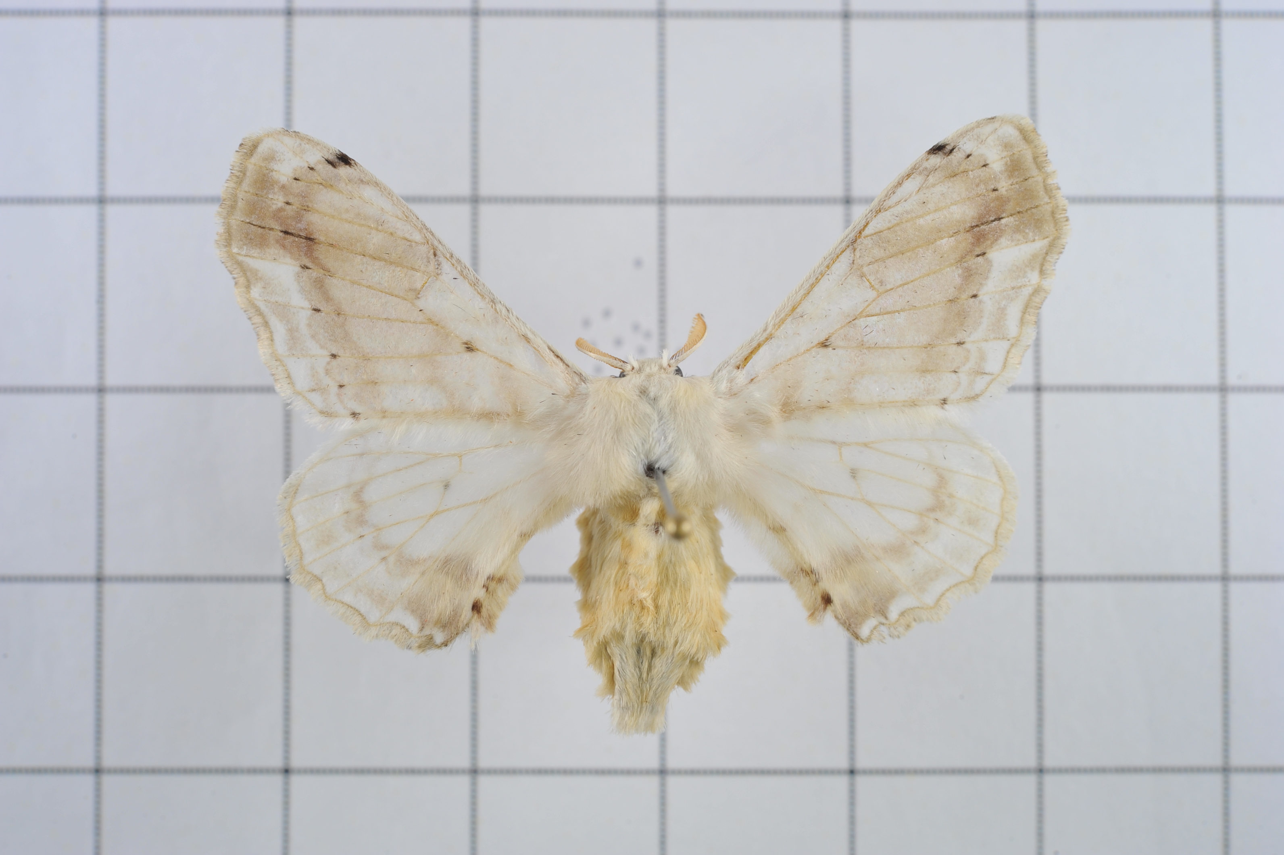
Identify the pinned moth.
Ernolatia moorei
